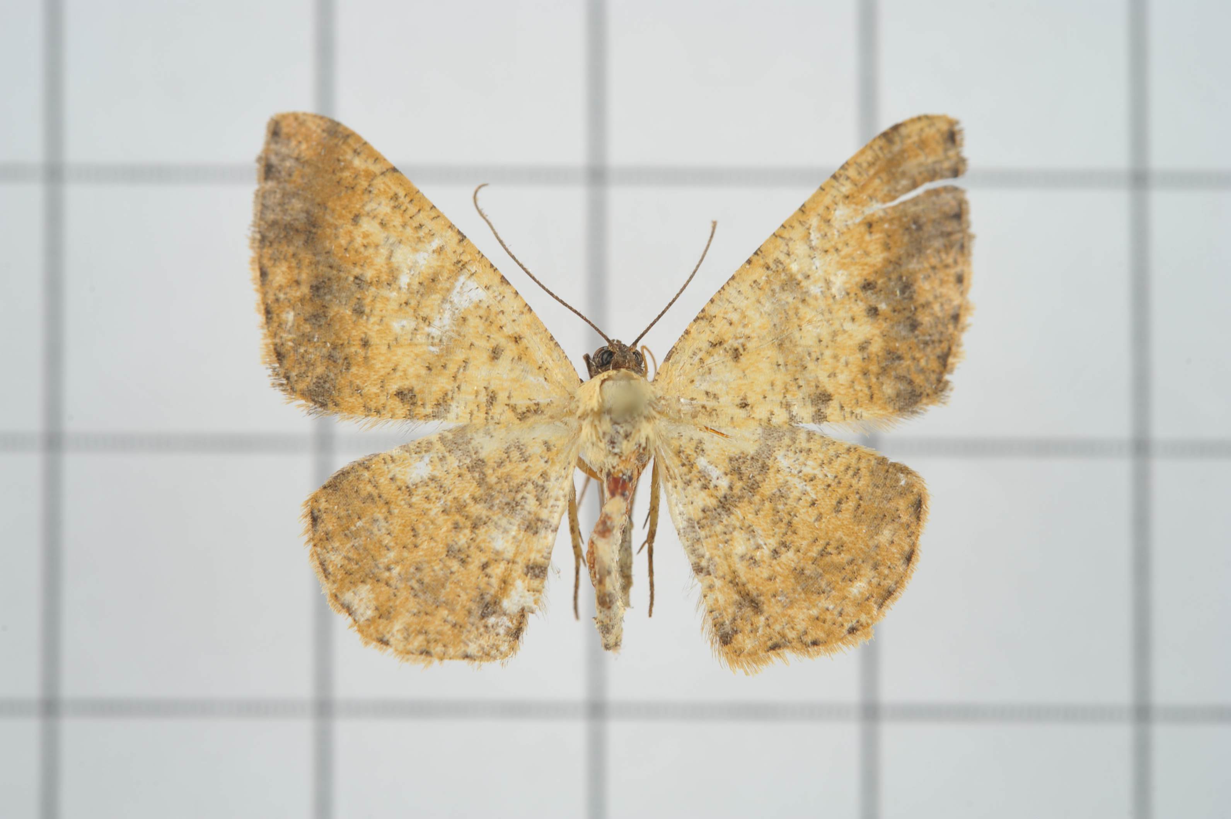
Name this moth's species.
Lophobates inchoata
